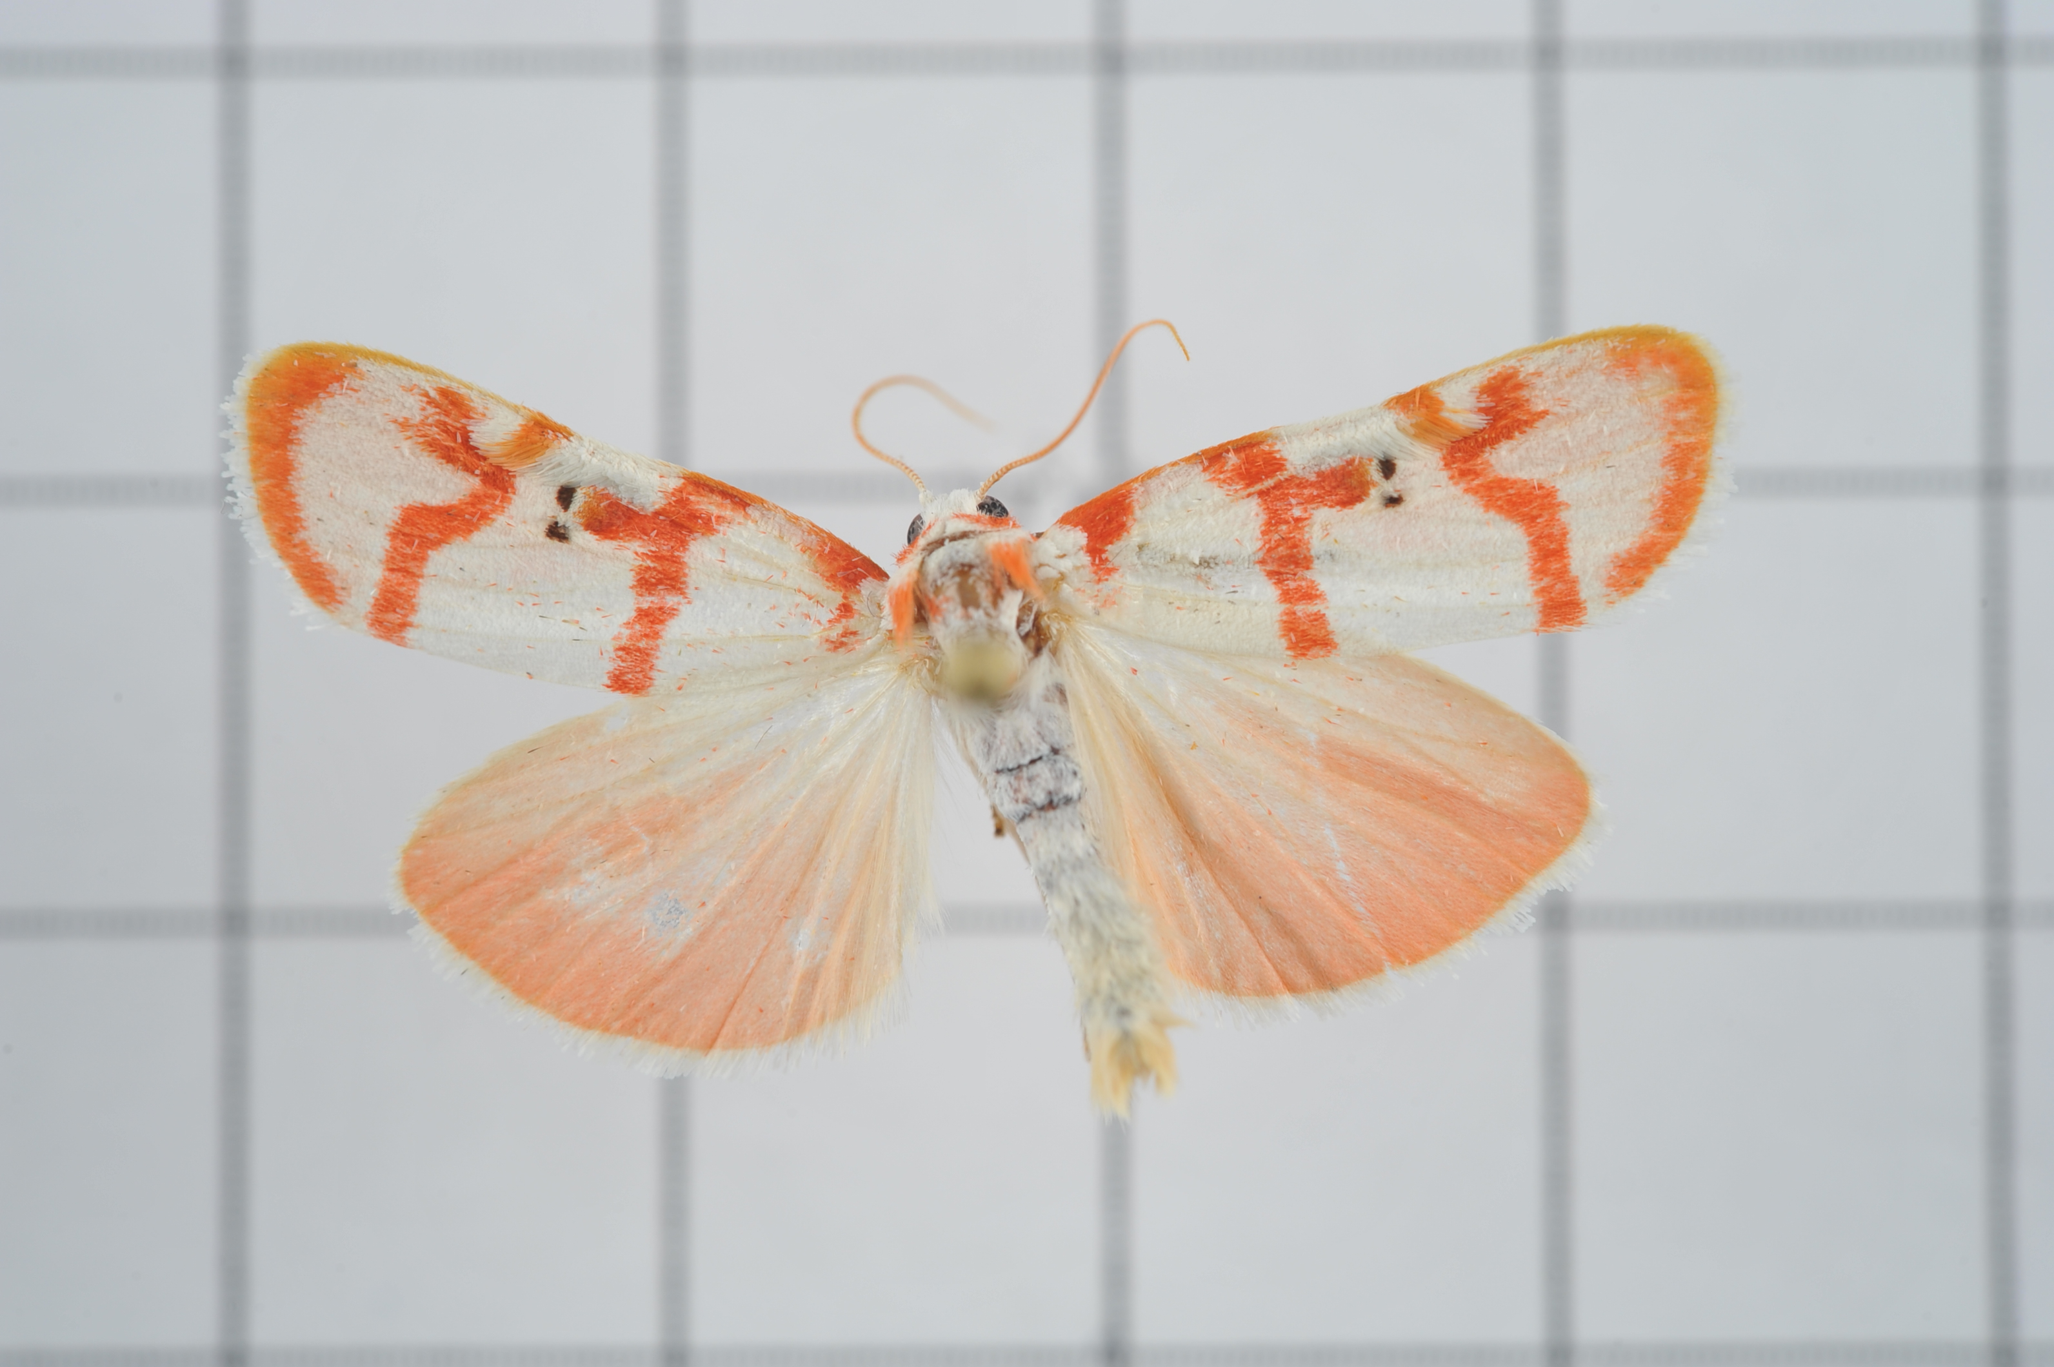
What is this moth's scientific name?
Cyana hamata hamata
